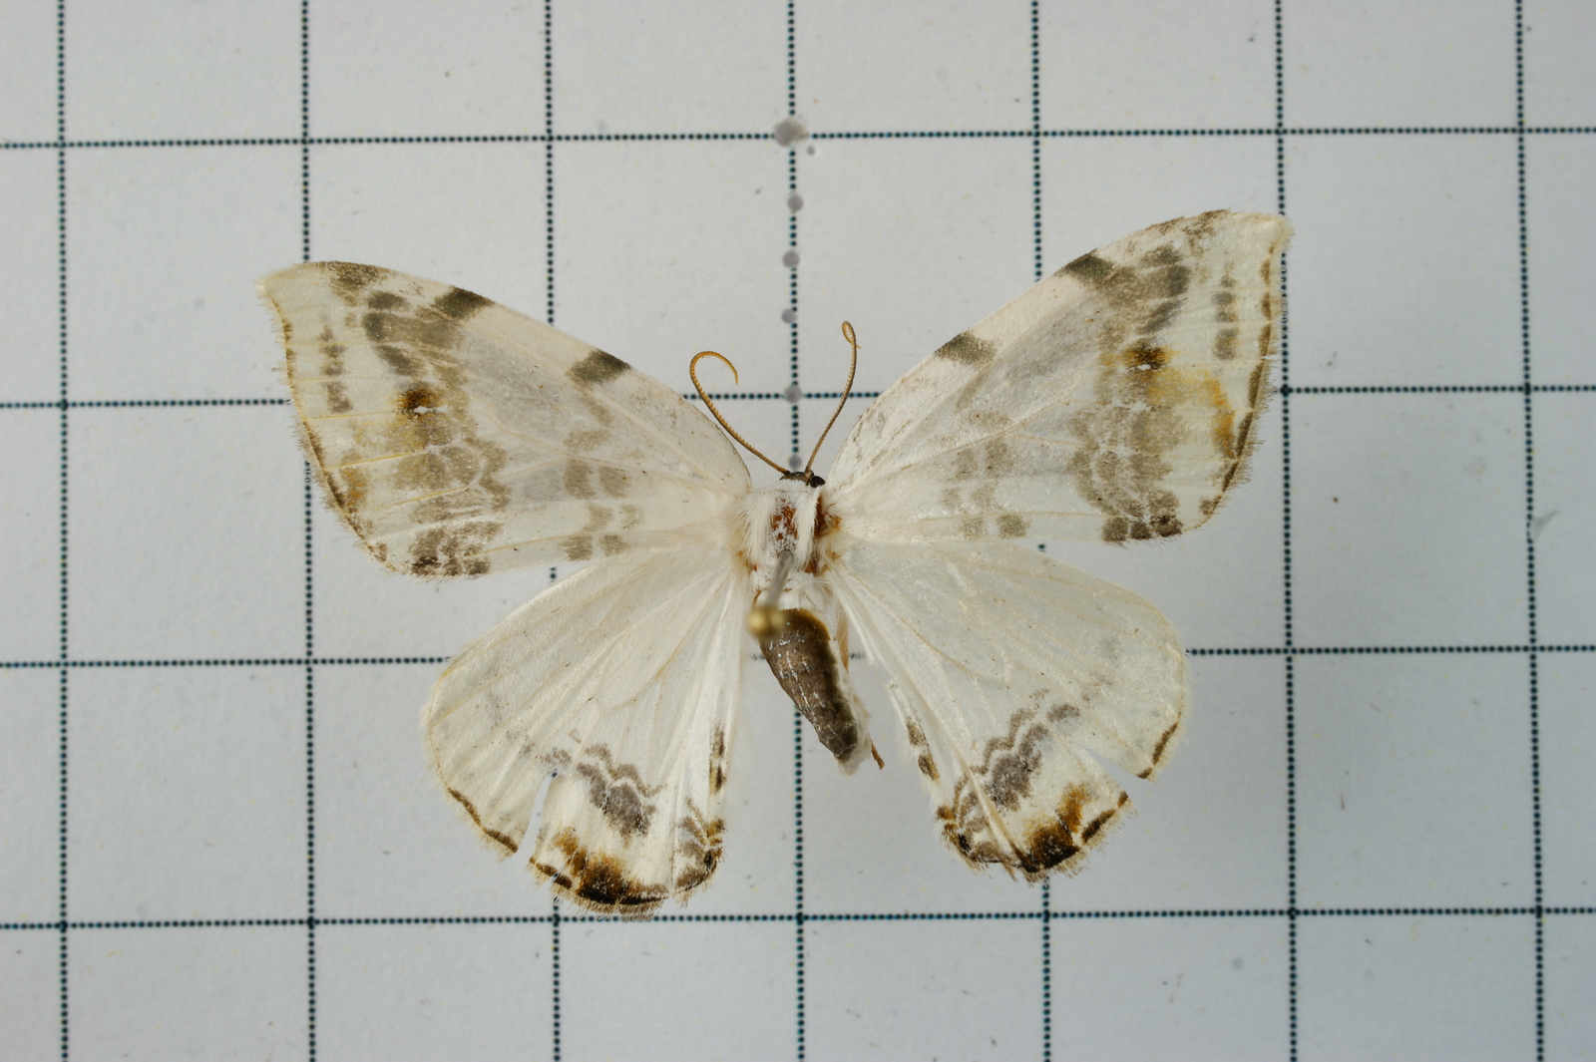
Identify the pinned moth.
Sewa taiwana
